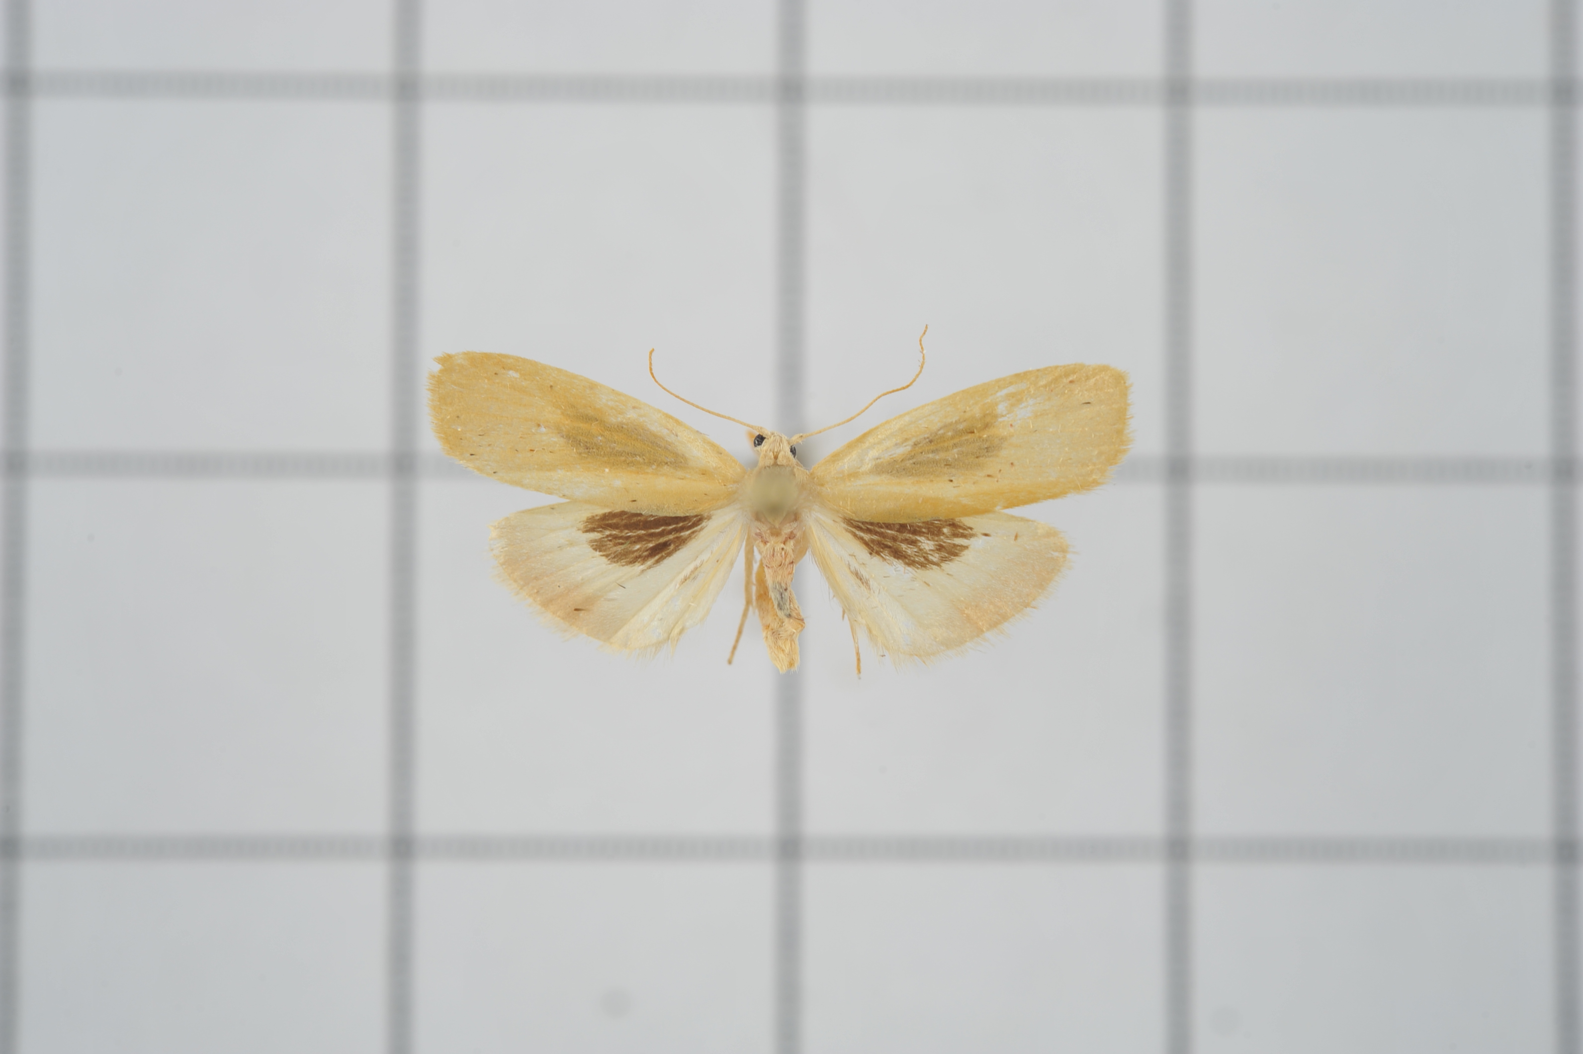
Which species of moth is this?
Notata parva
